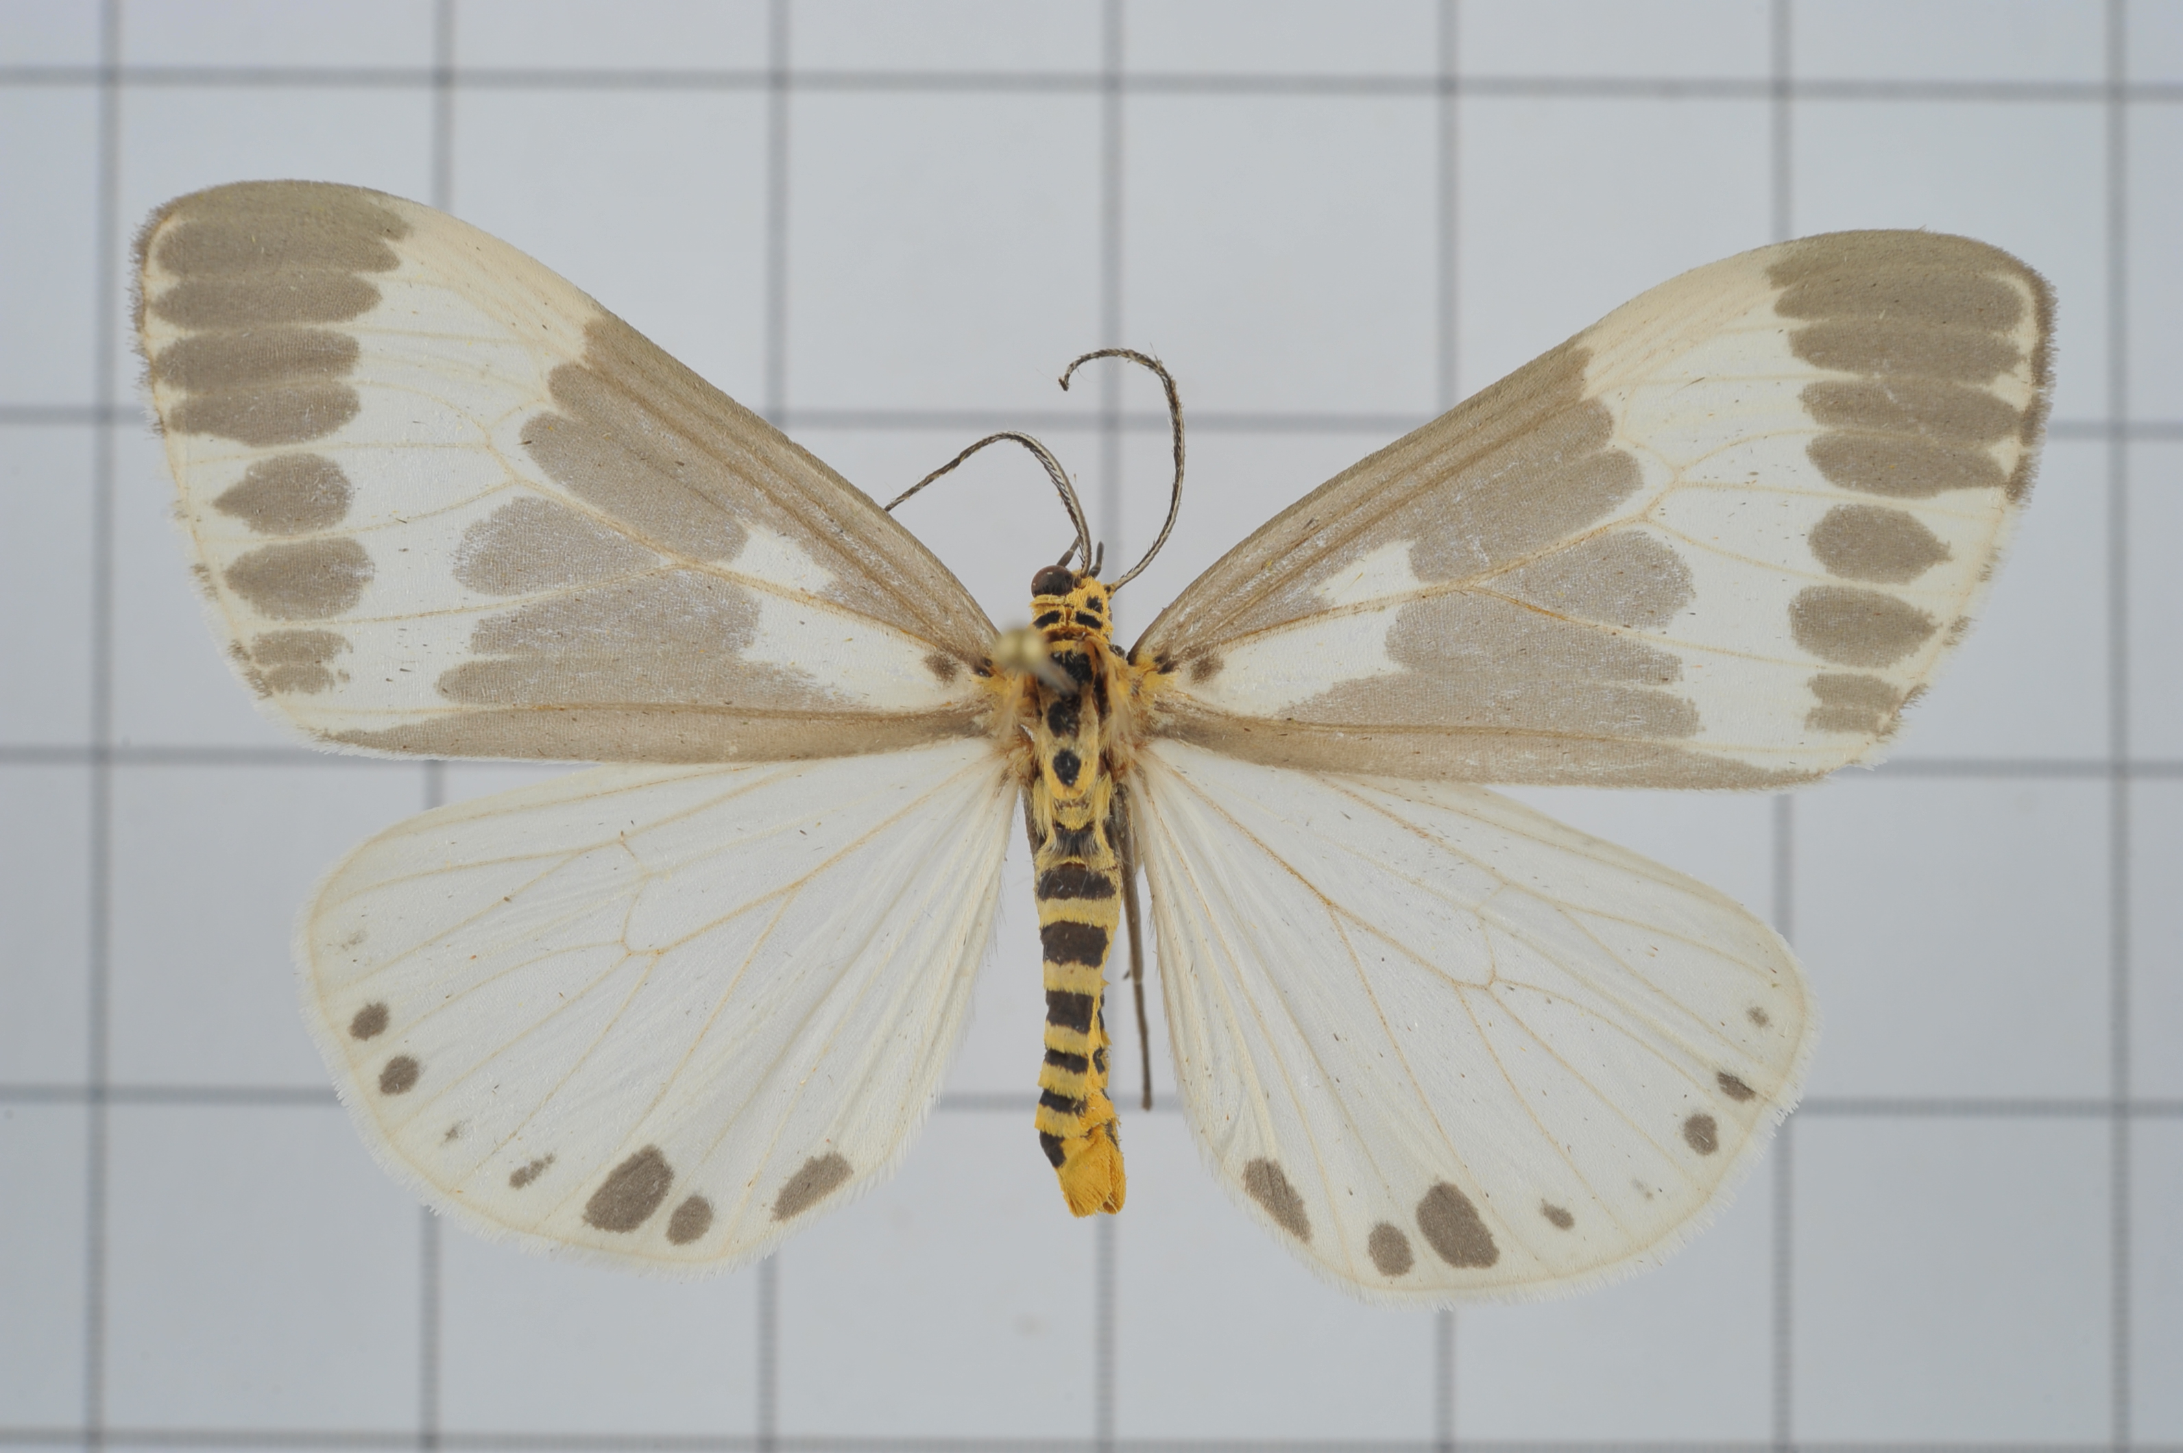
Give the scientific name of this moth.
Nyctemera albofasciata
